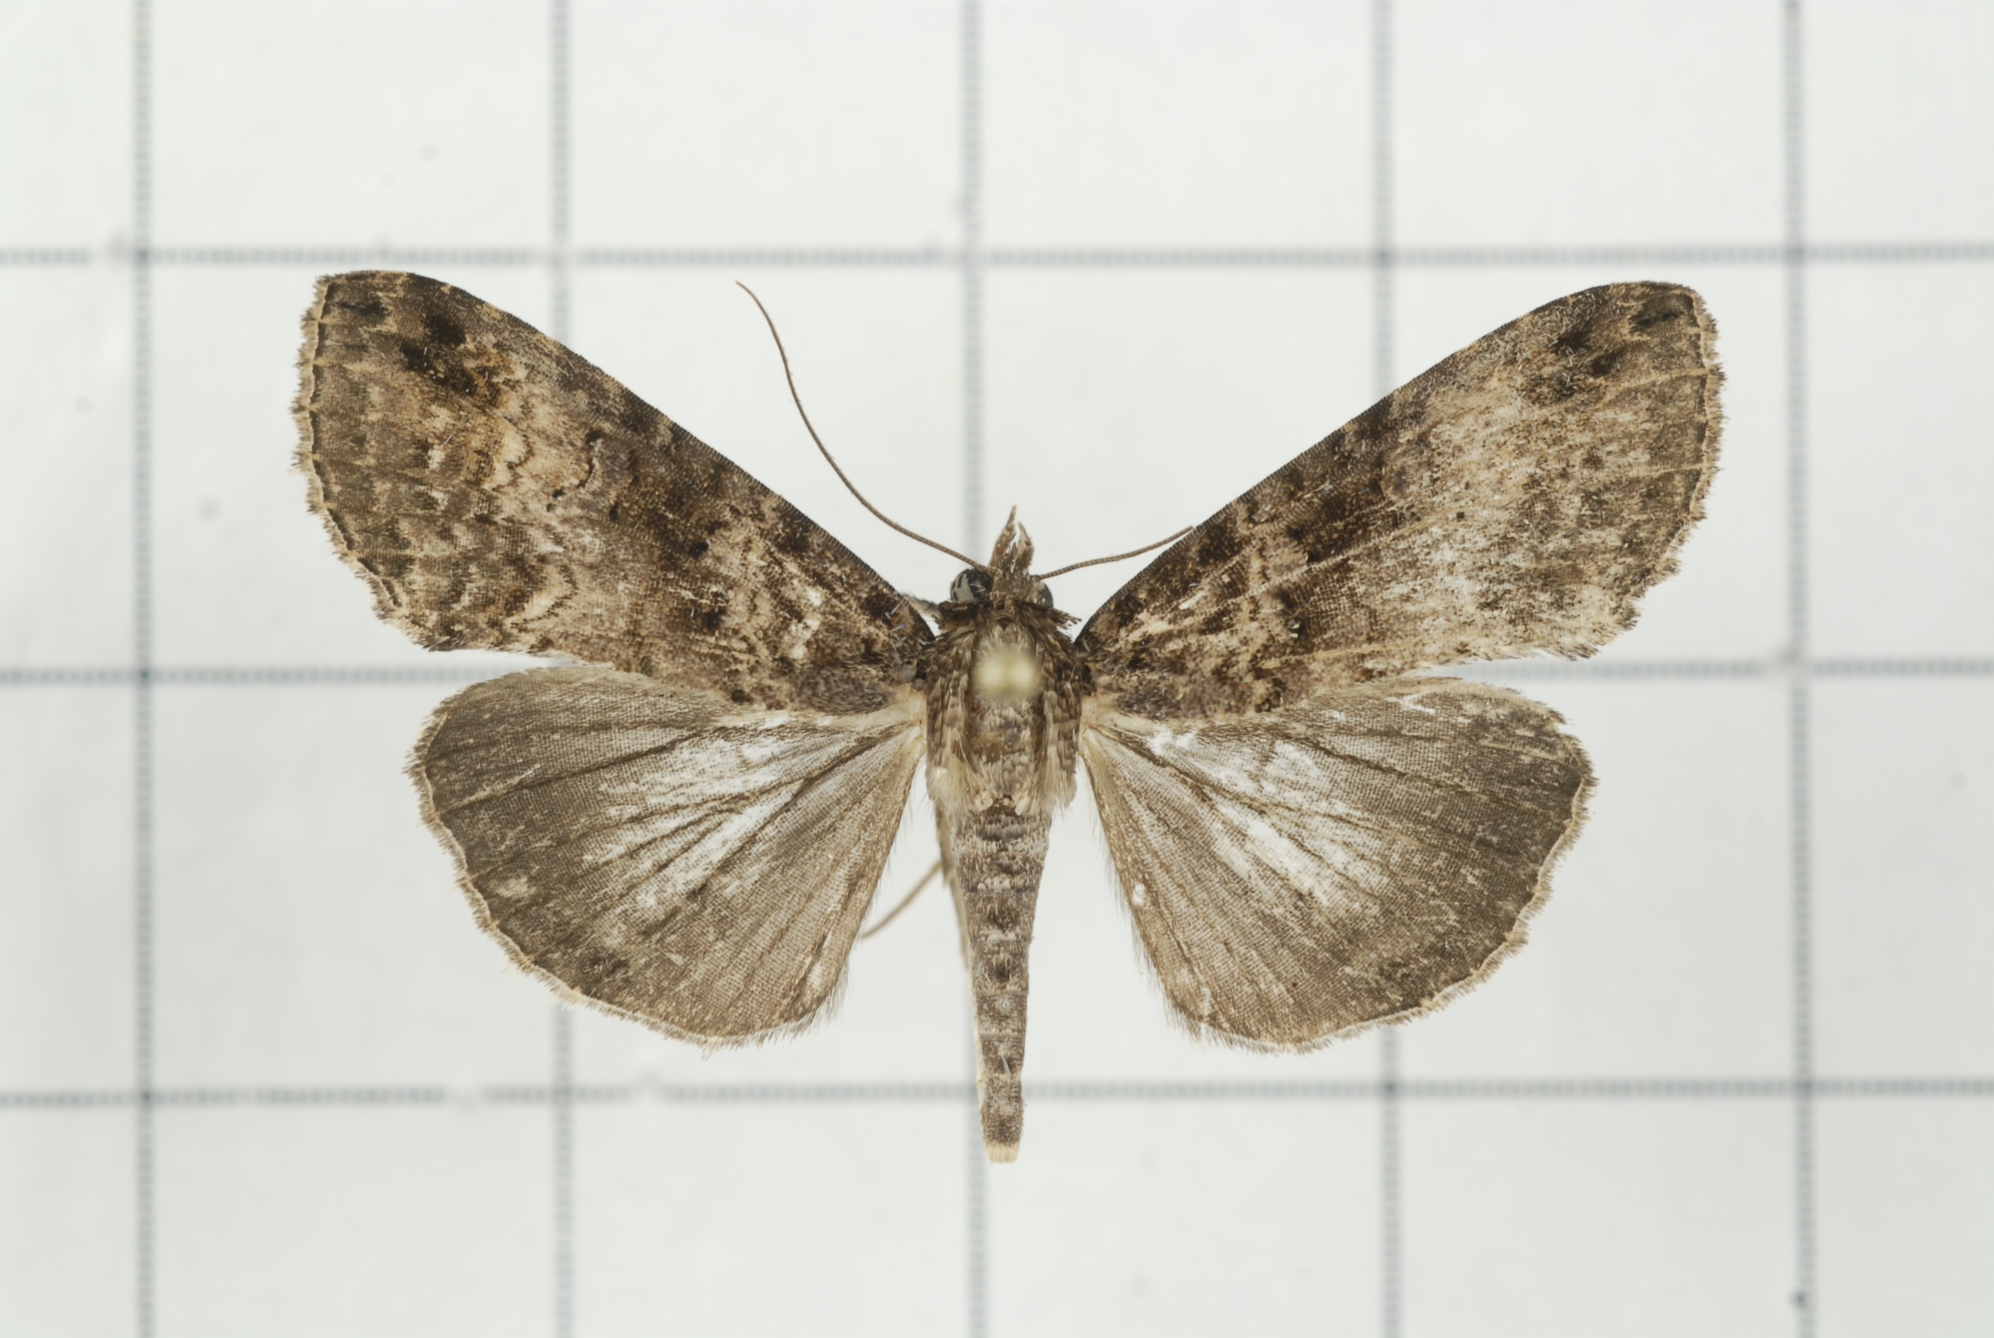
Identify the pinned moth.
Lophoptera phaeobasis
